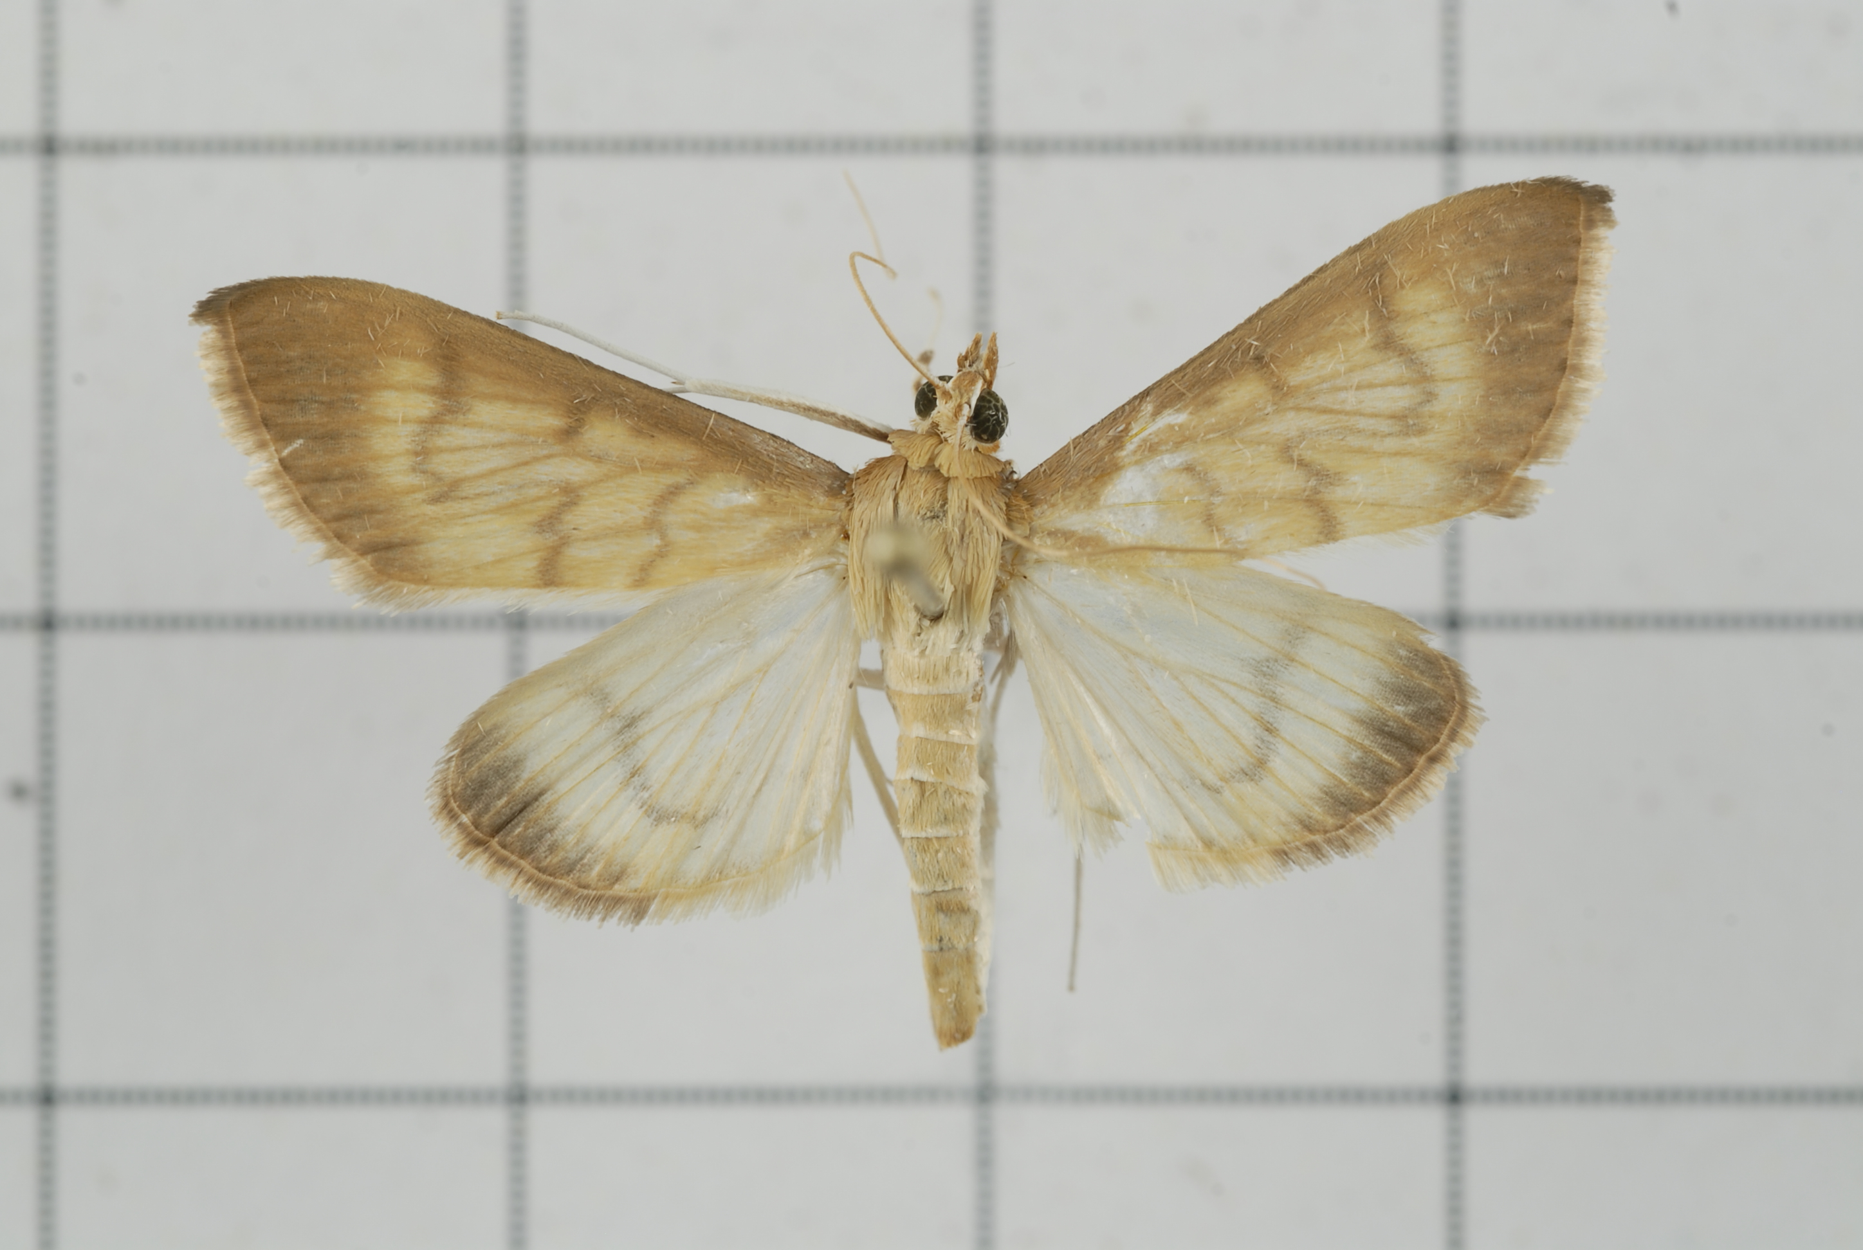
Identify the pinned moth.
Crypsiptya coclesalis
